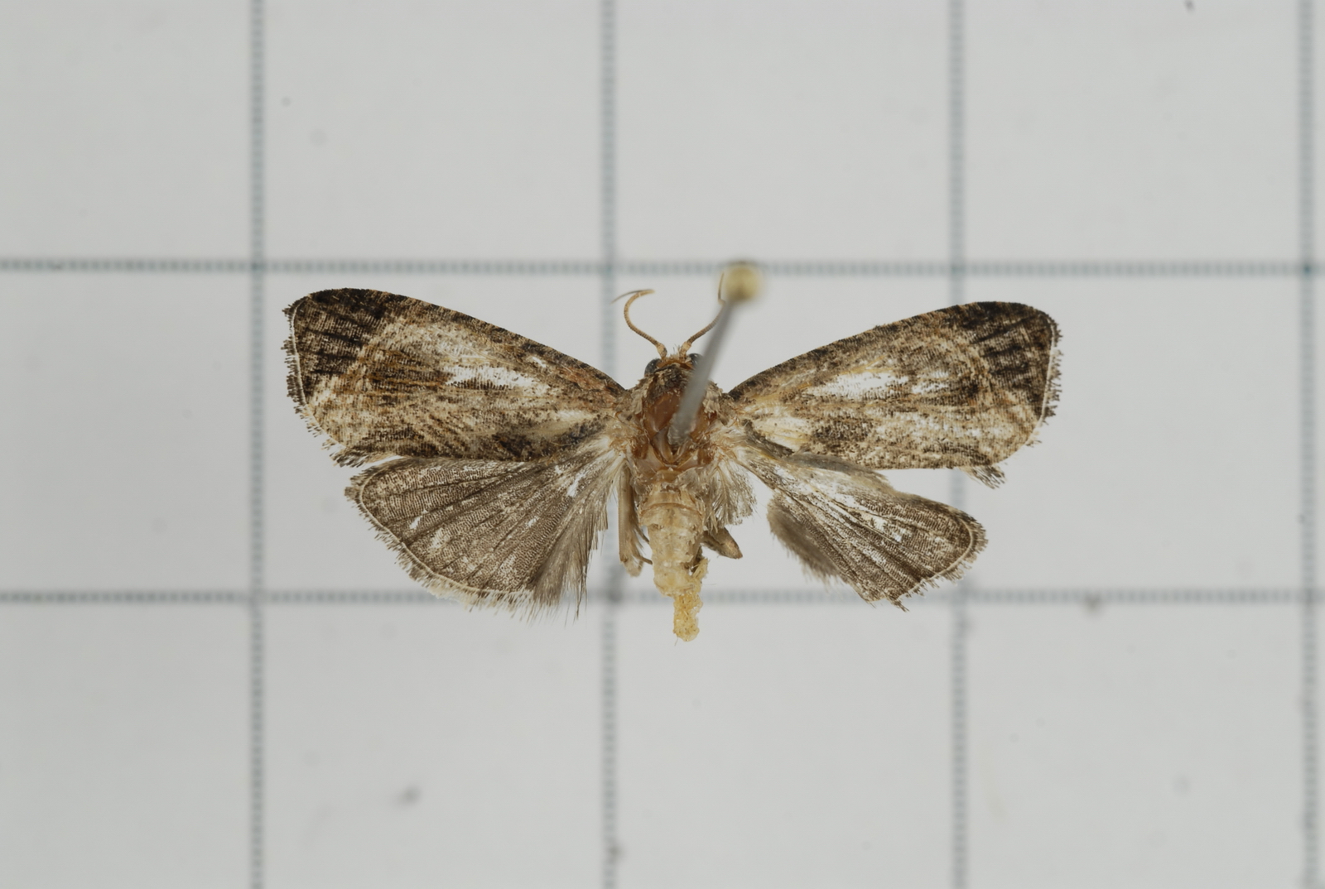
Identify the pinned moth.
Cryptophlebia repletana
